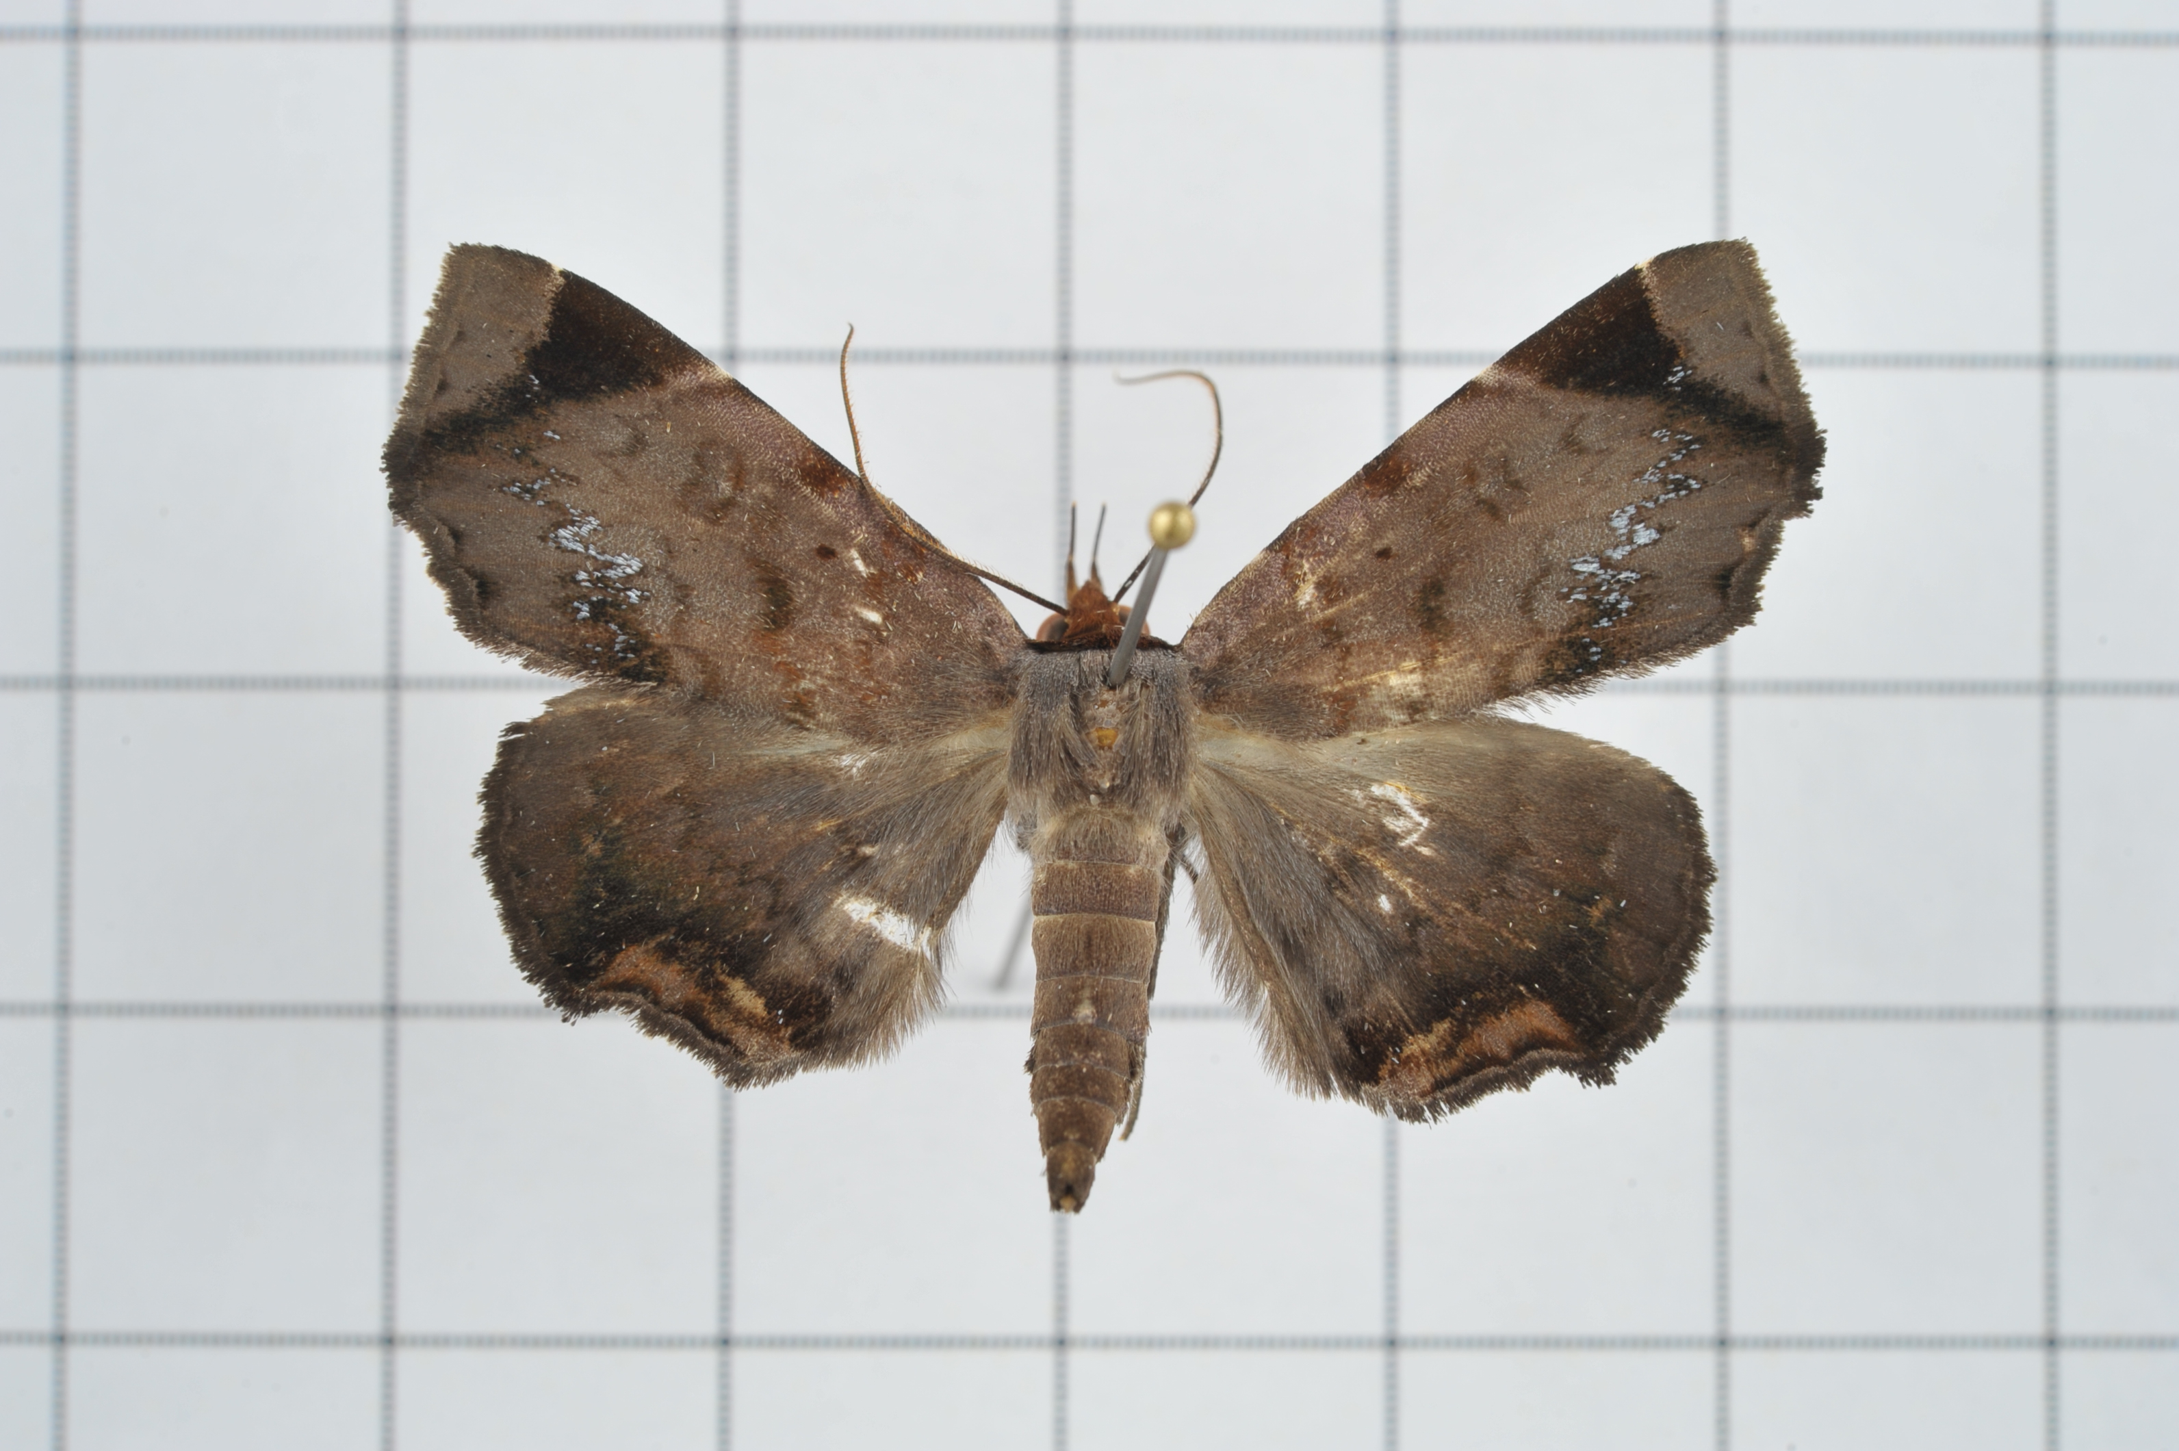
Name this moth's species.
Mecodina albodentata
